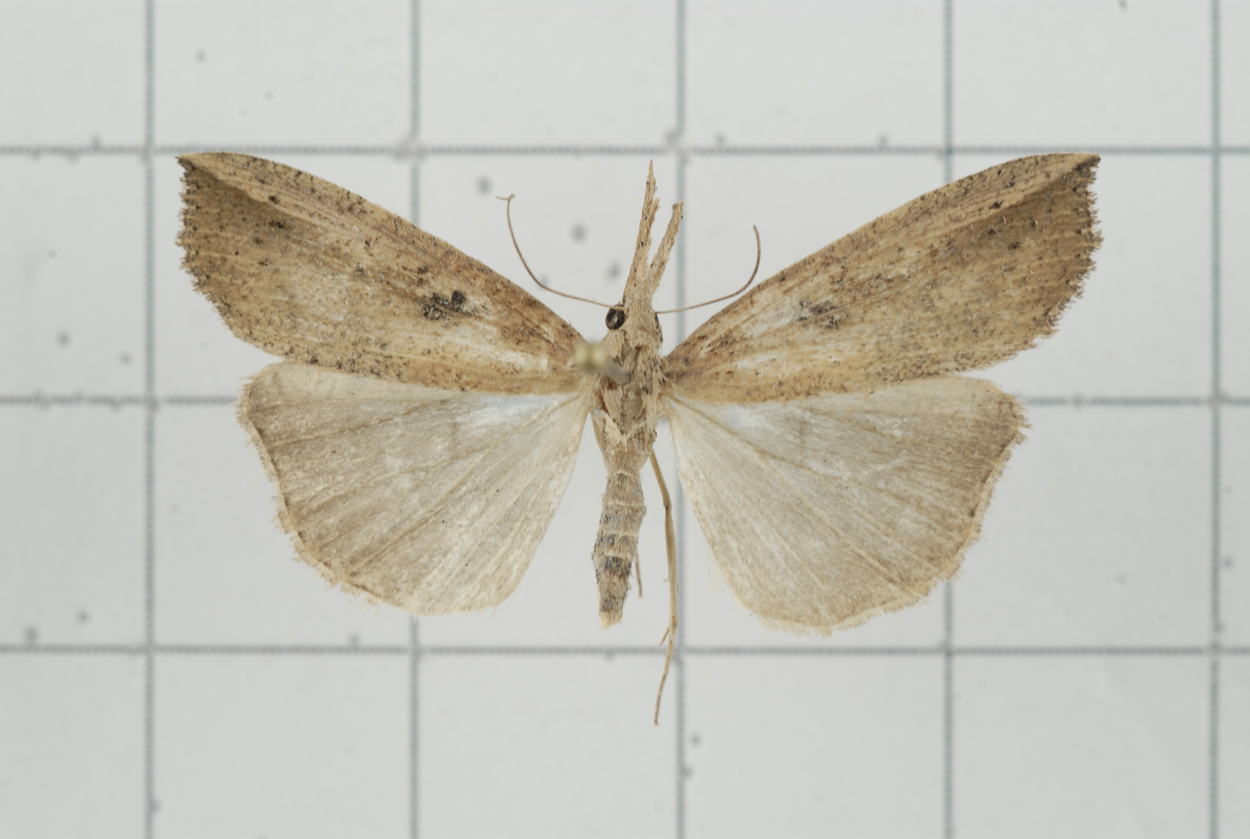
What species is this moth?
Hypena longipennis
